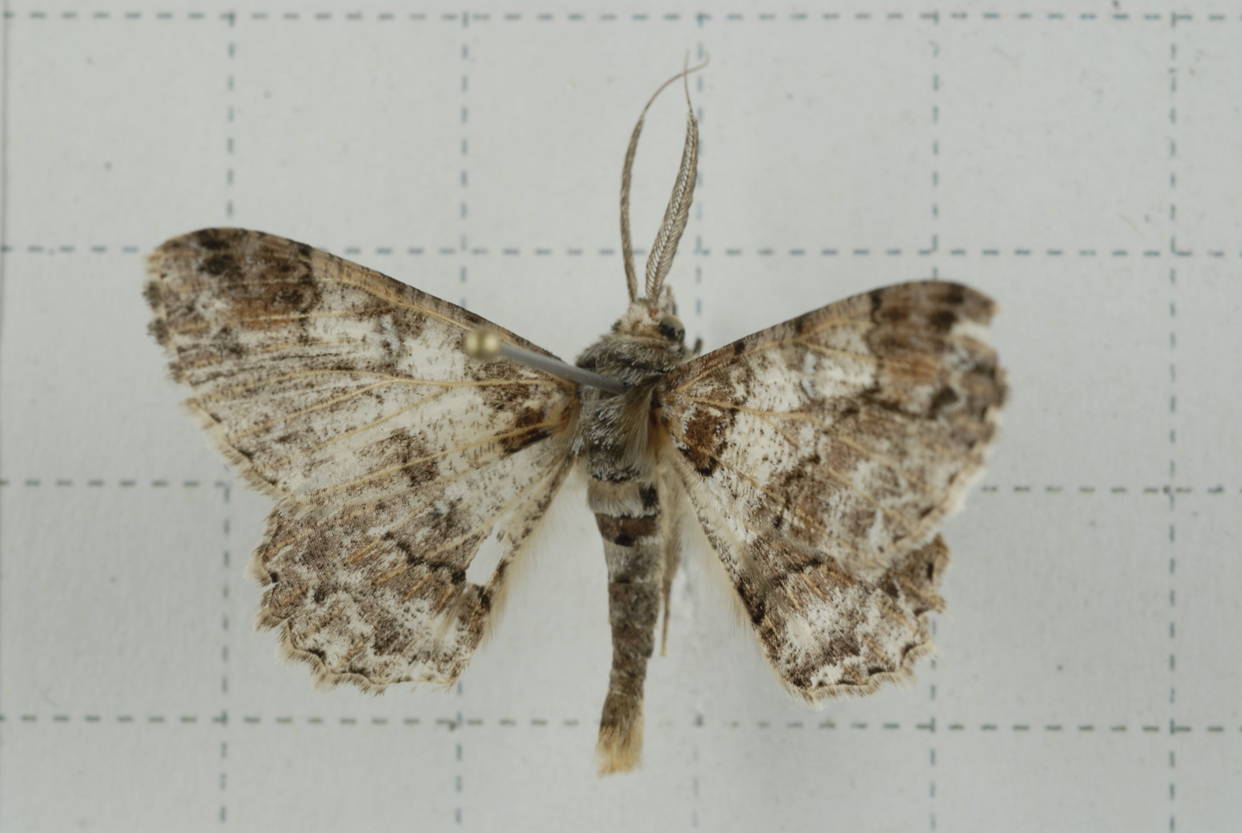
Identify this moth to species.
Cleora fraterna
